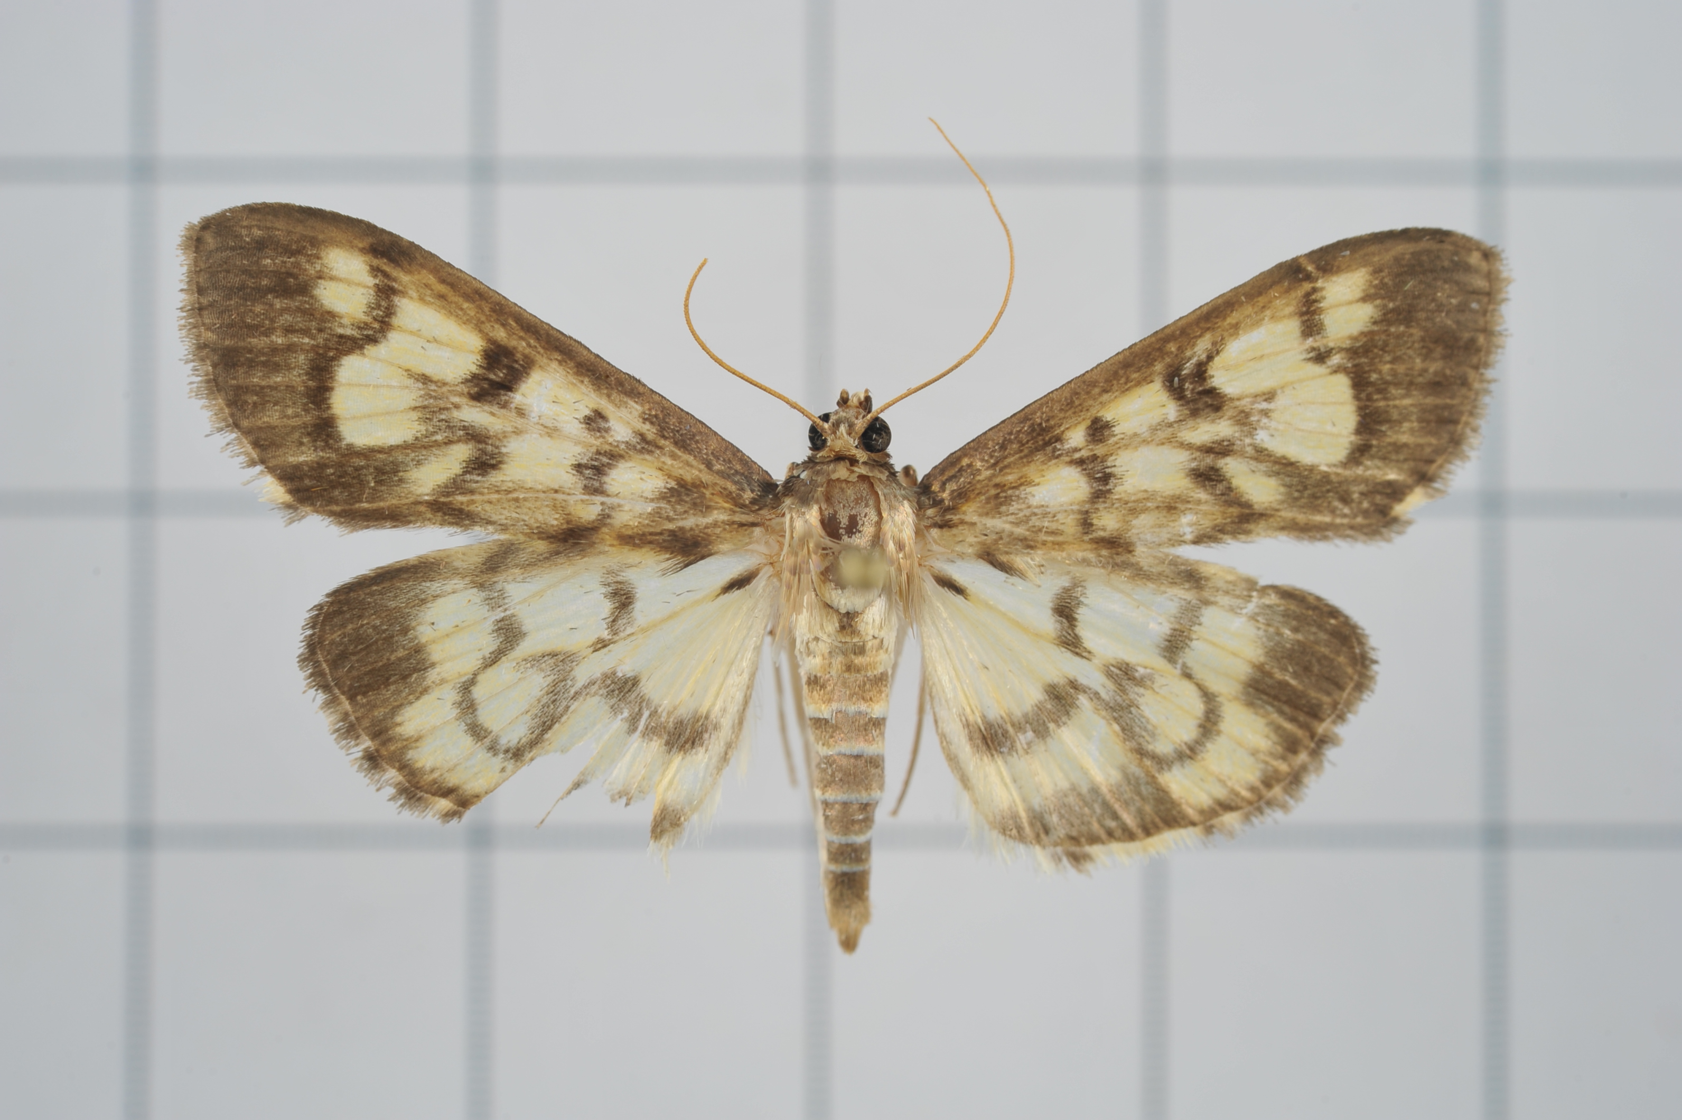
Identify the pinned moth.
Syllepte taiwanalis
